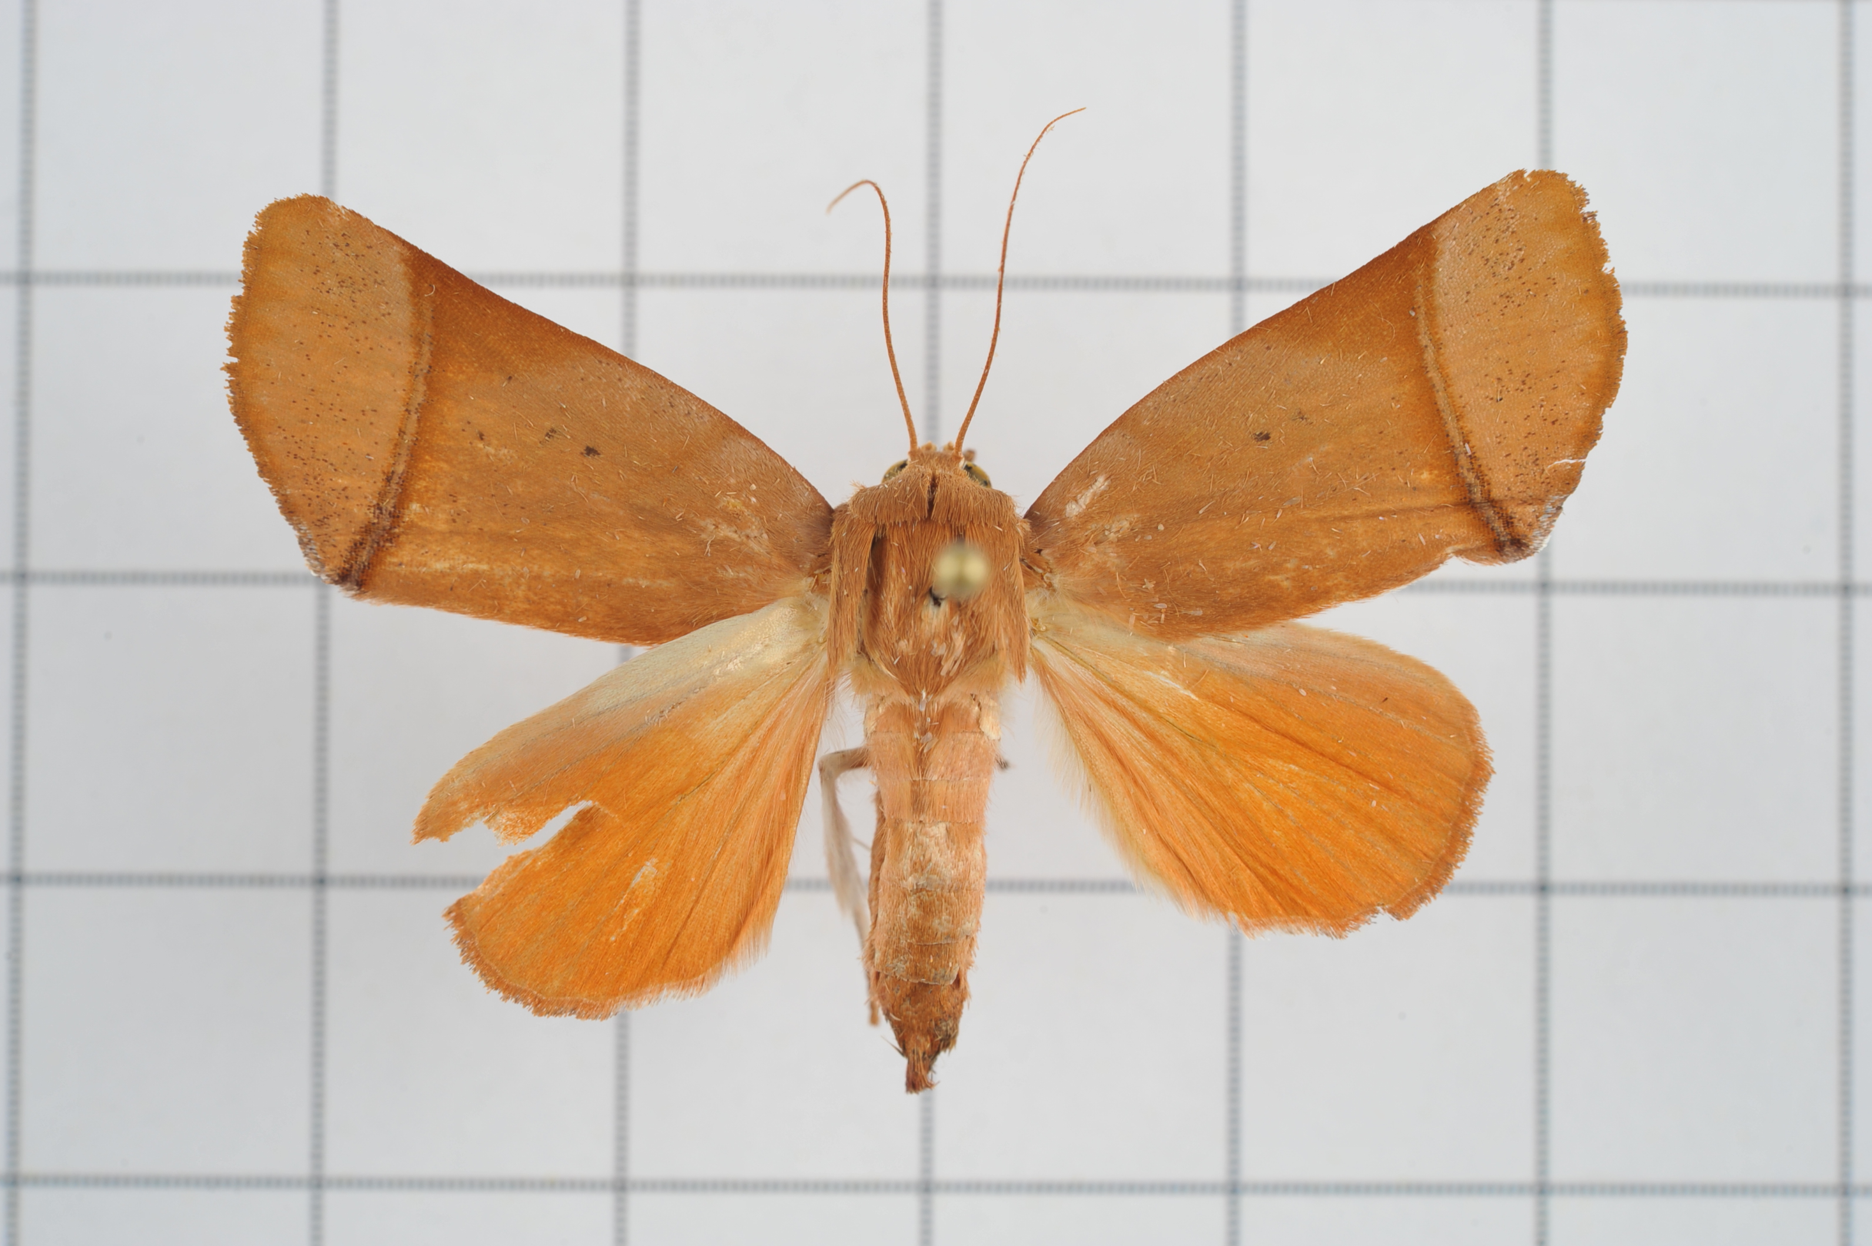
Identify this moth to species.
Carea varipes varipes
